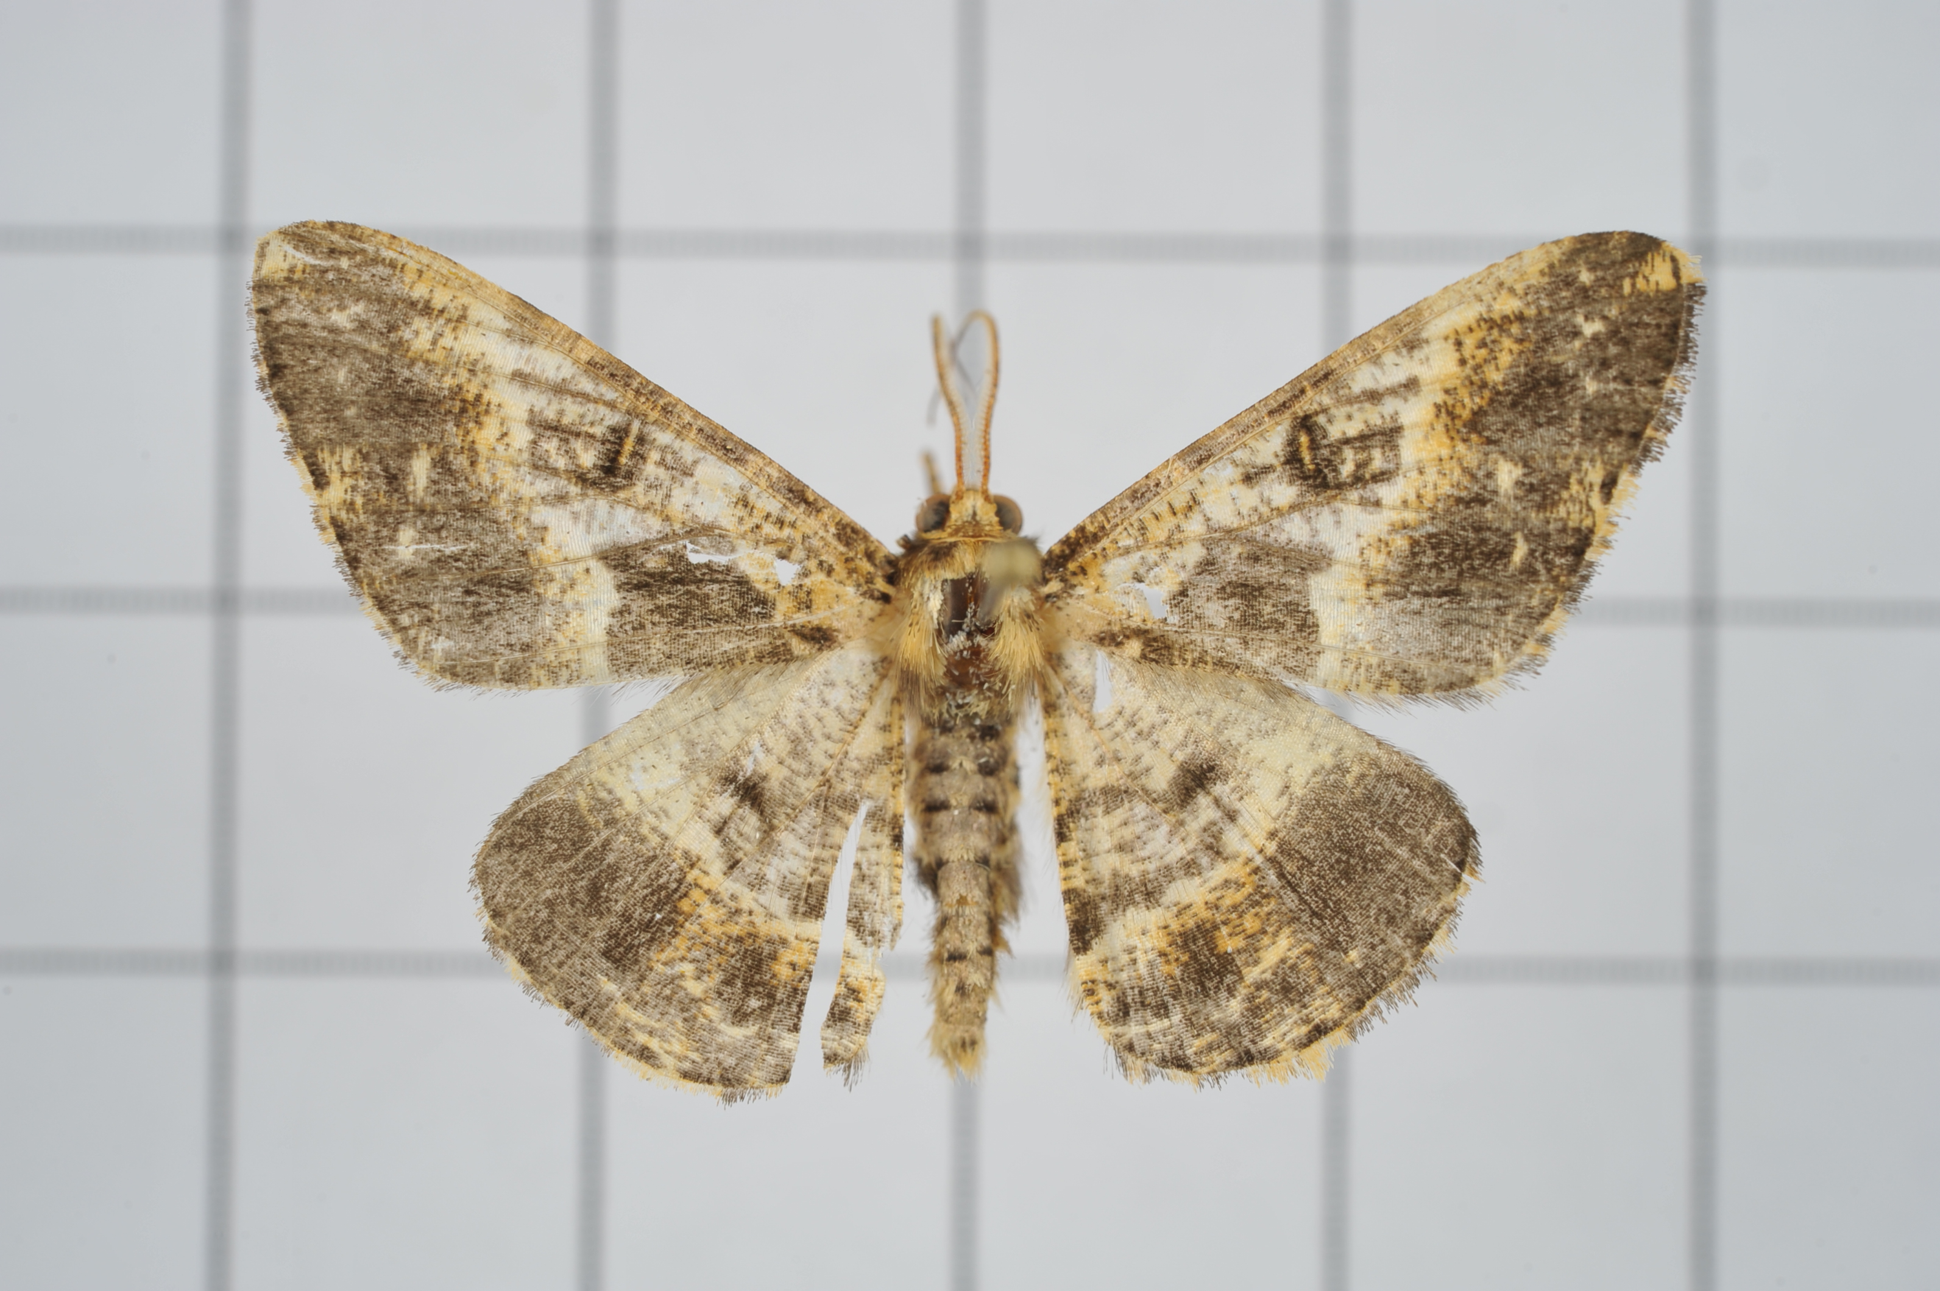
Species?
Harutaea flavizona
